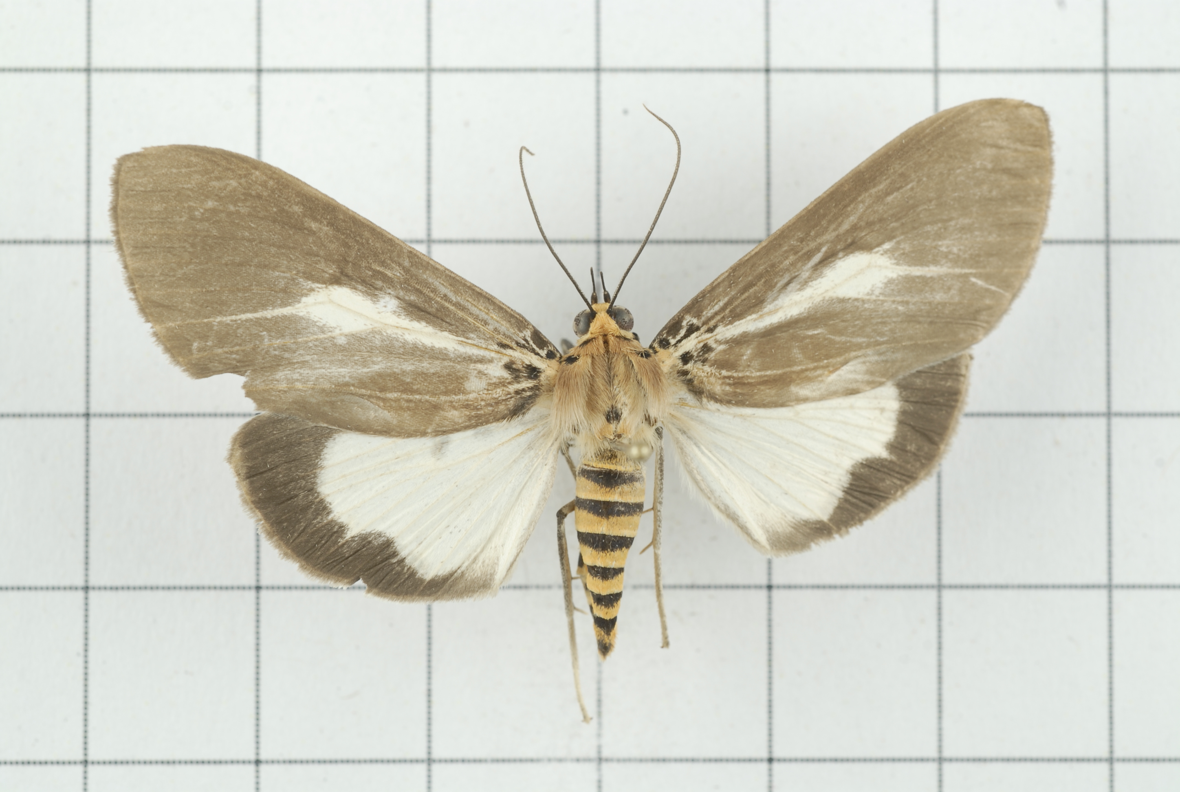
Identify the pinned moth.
Asota heliconia zebrina
